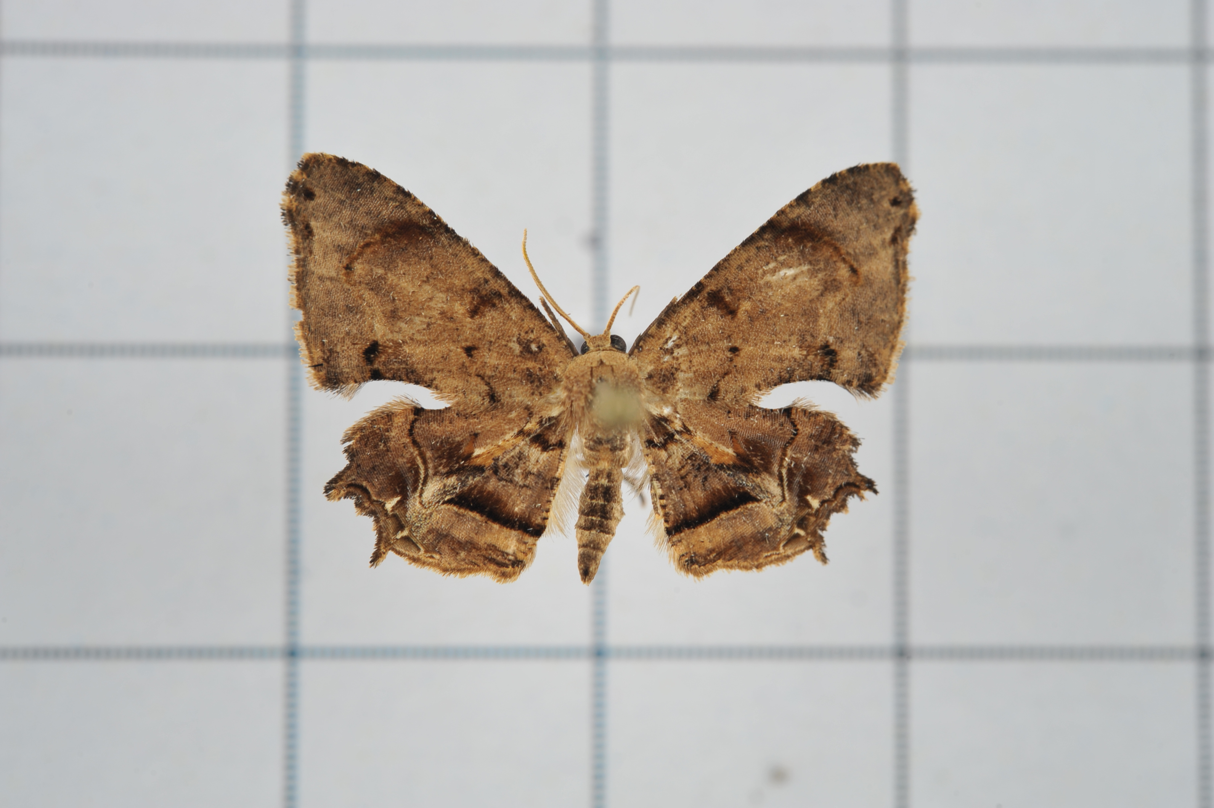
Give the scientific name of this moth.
Dysaethria fulvihamata
